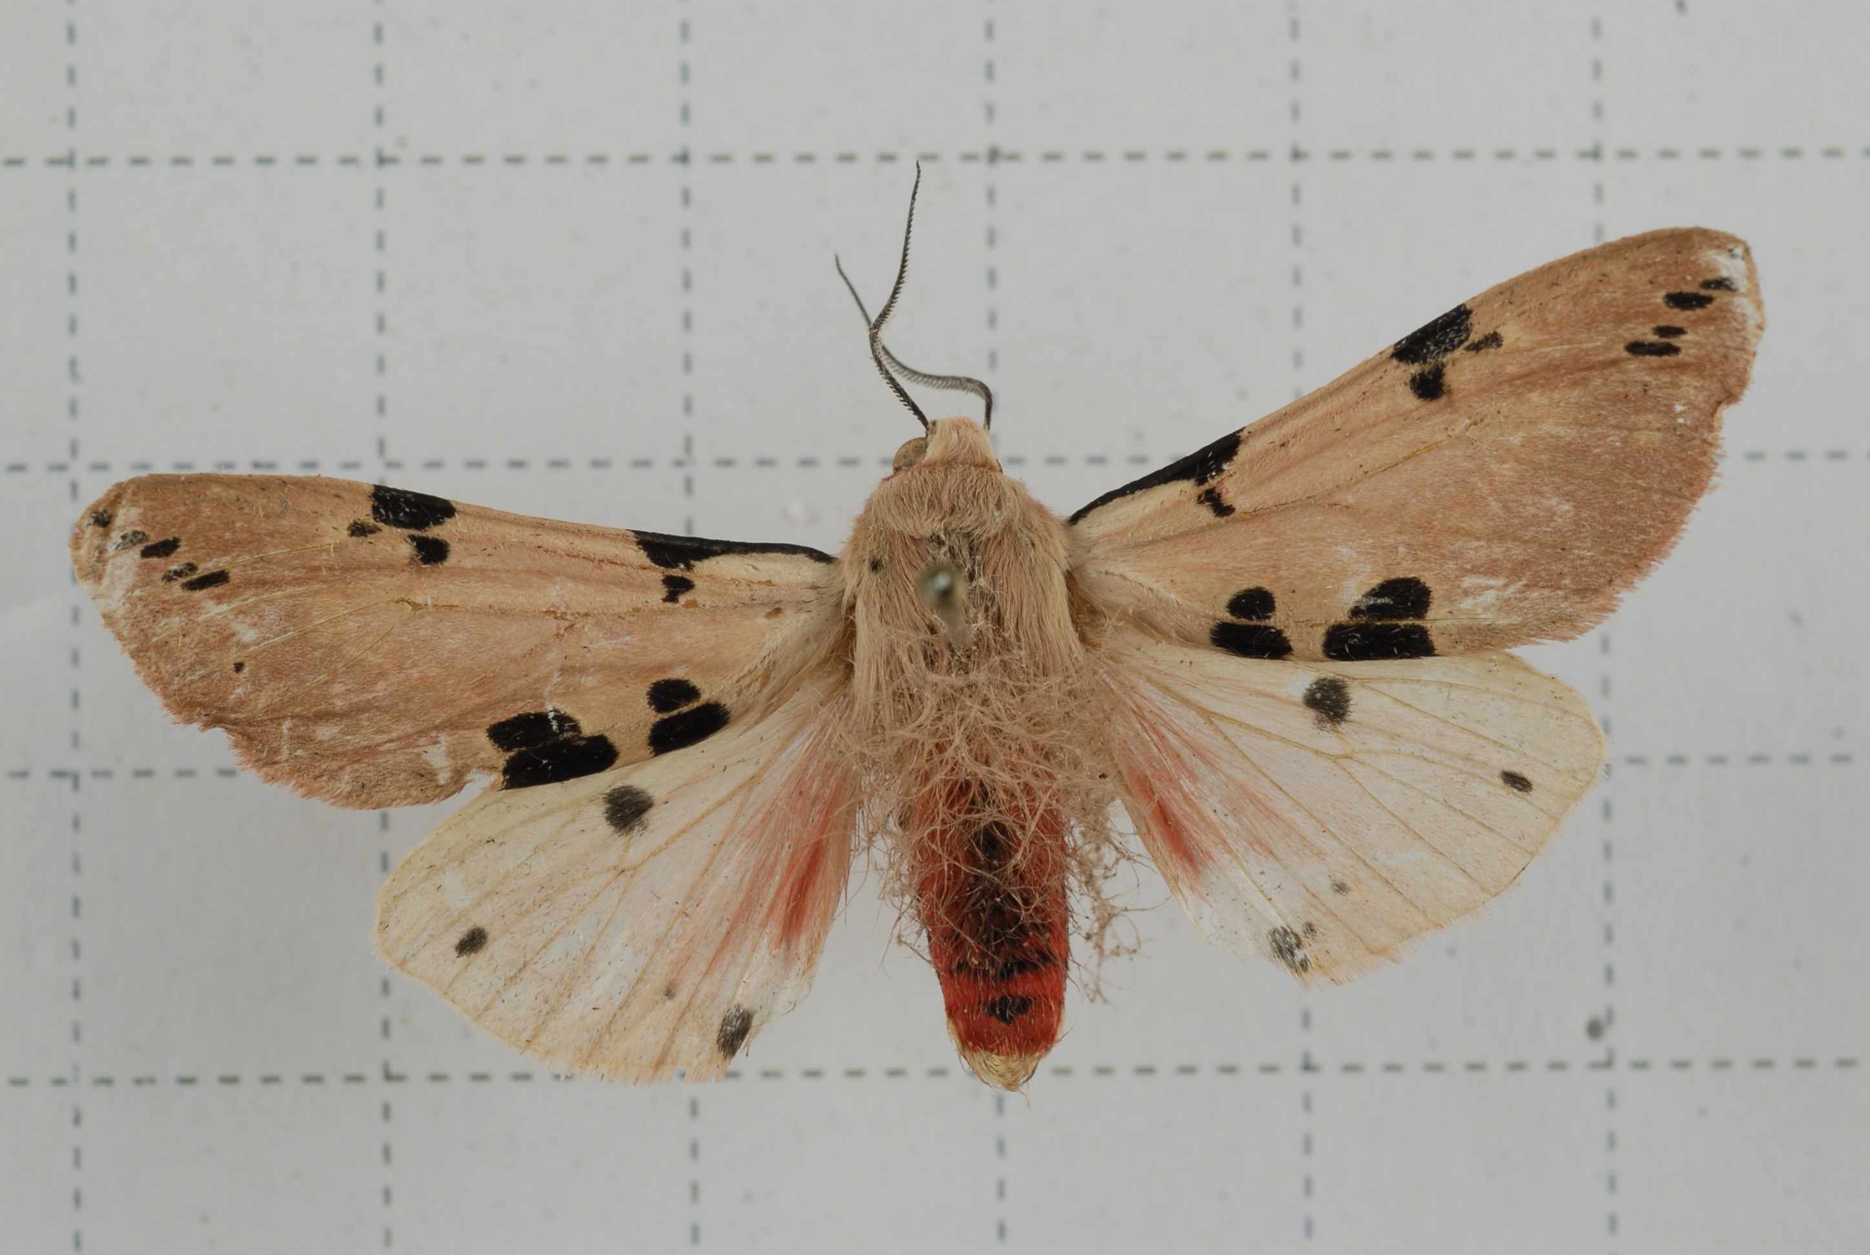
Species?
Spilarctia clava
